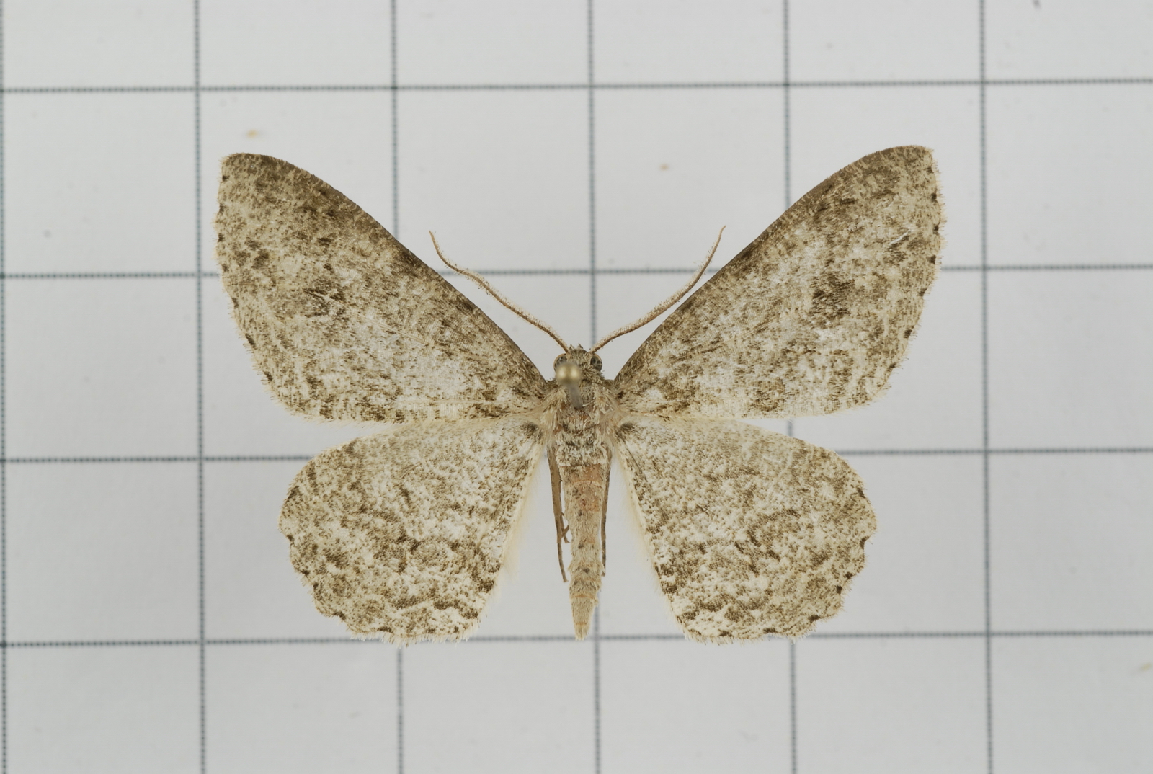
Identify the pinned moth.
Ectropis arizanensis
